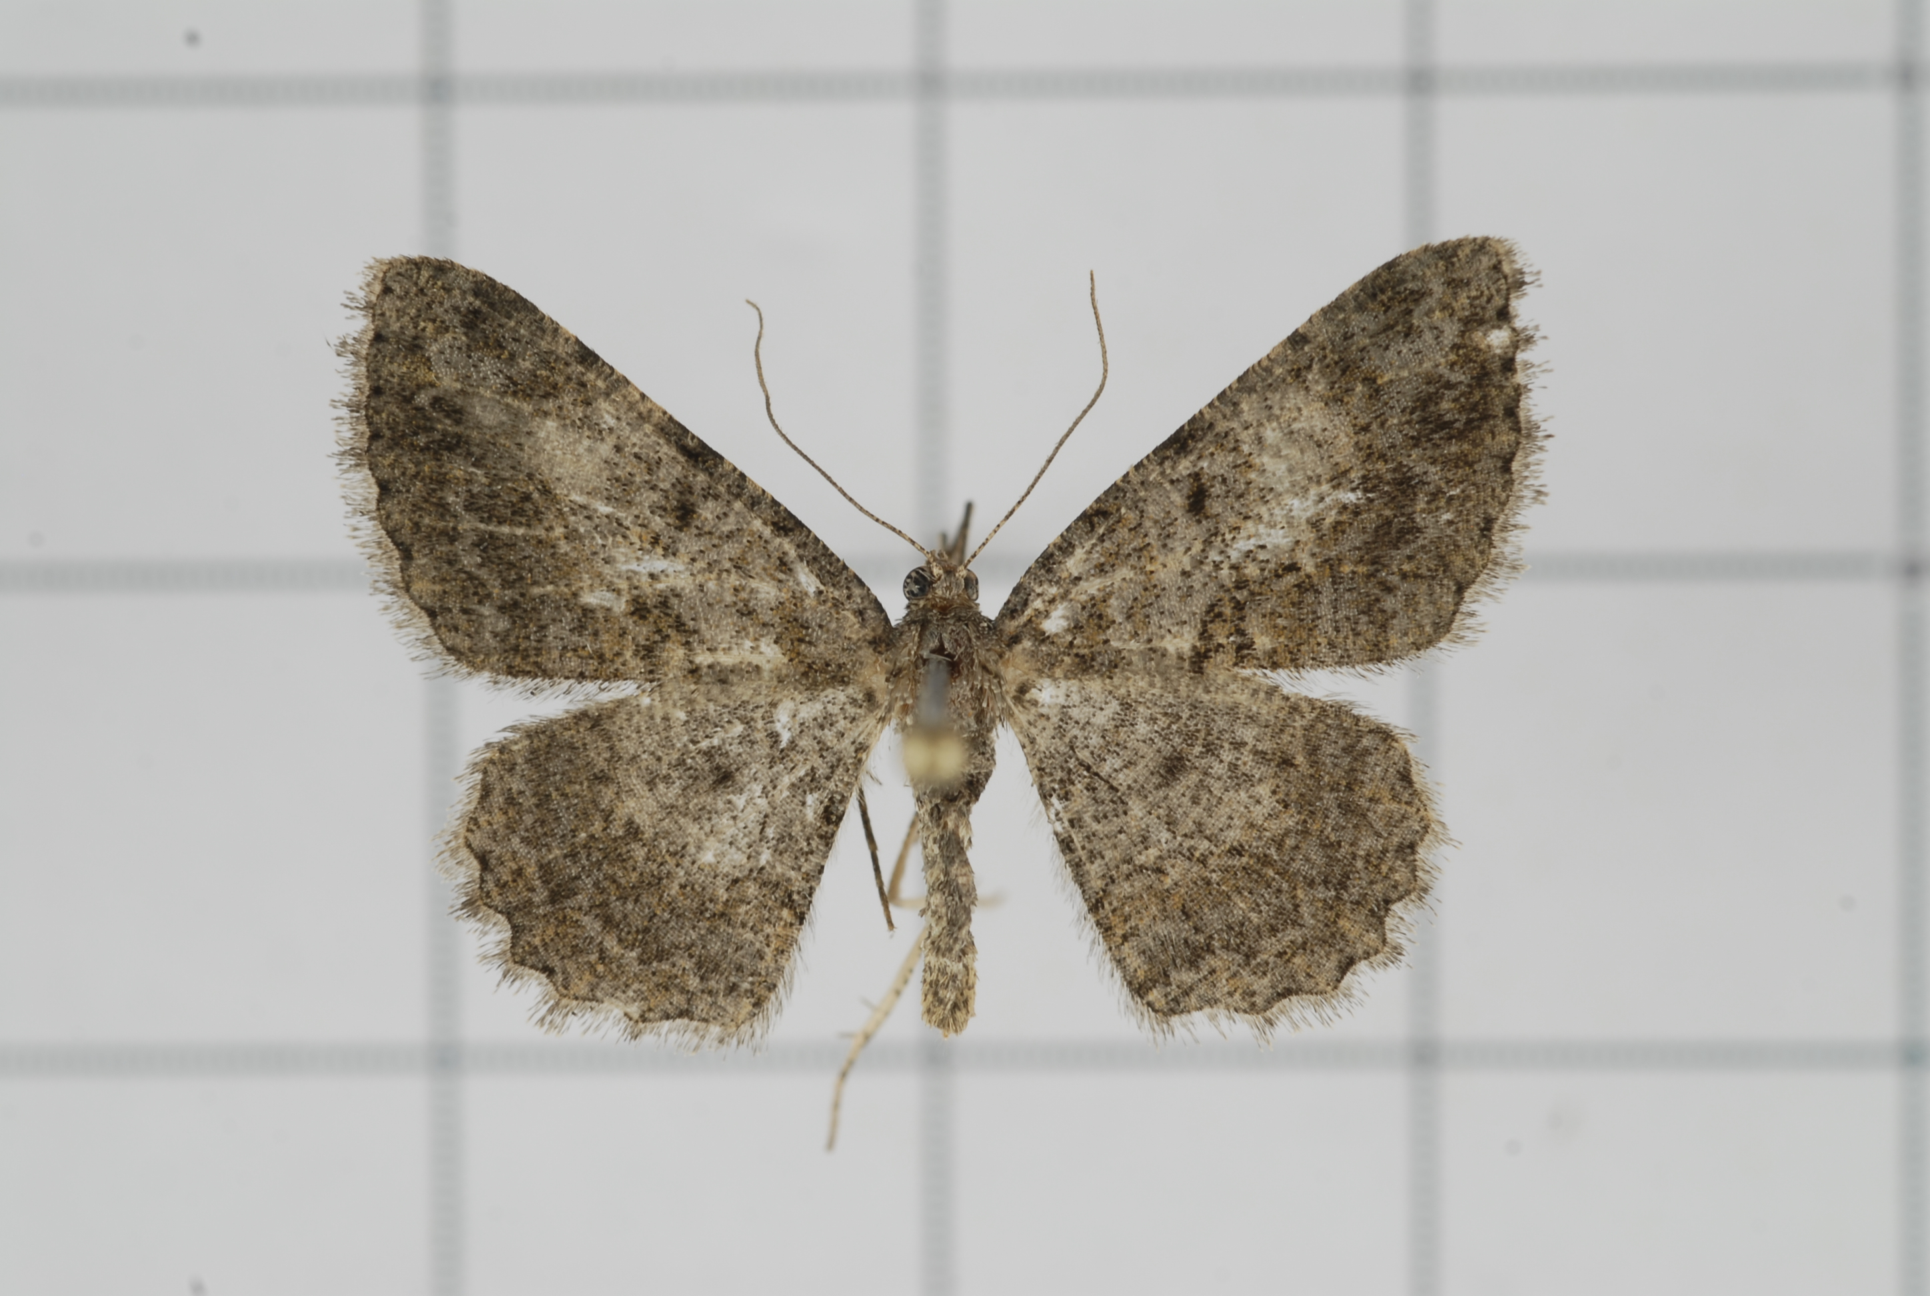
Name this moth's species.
Psilalcis breta rantaizana
